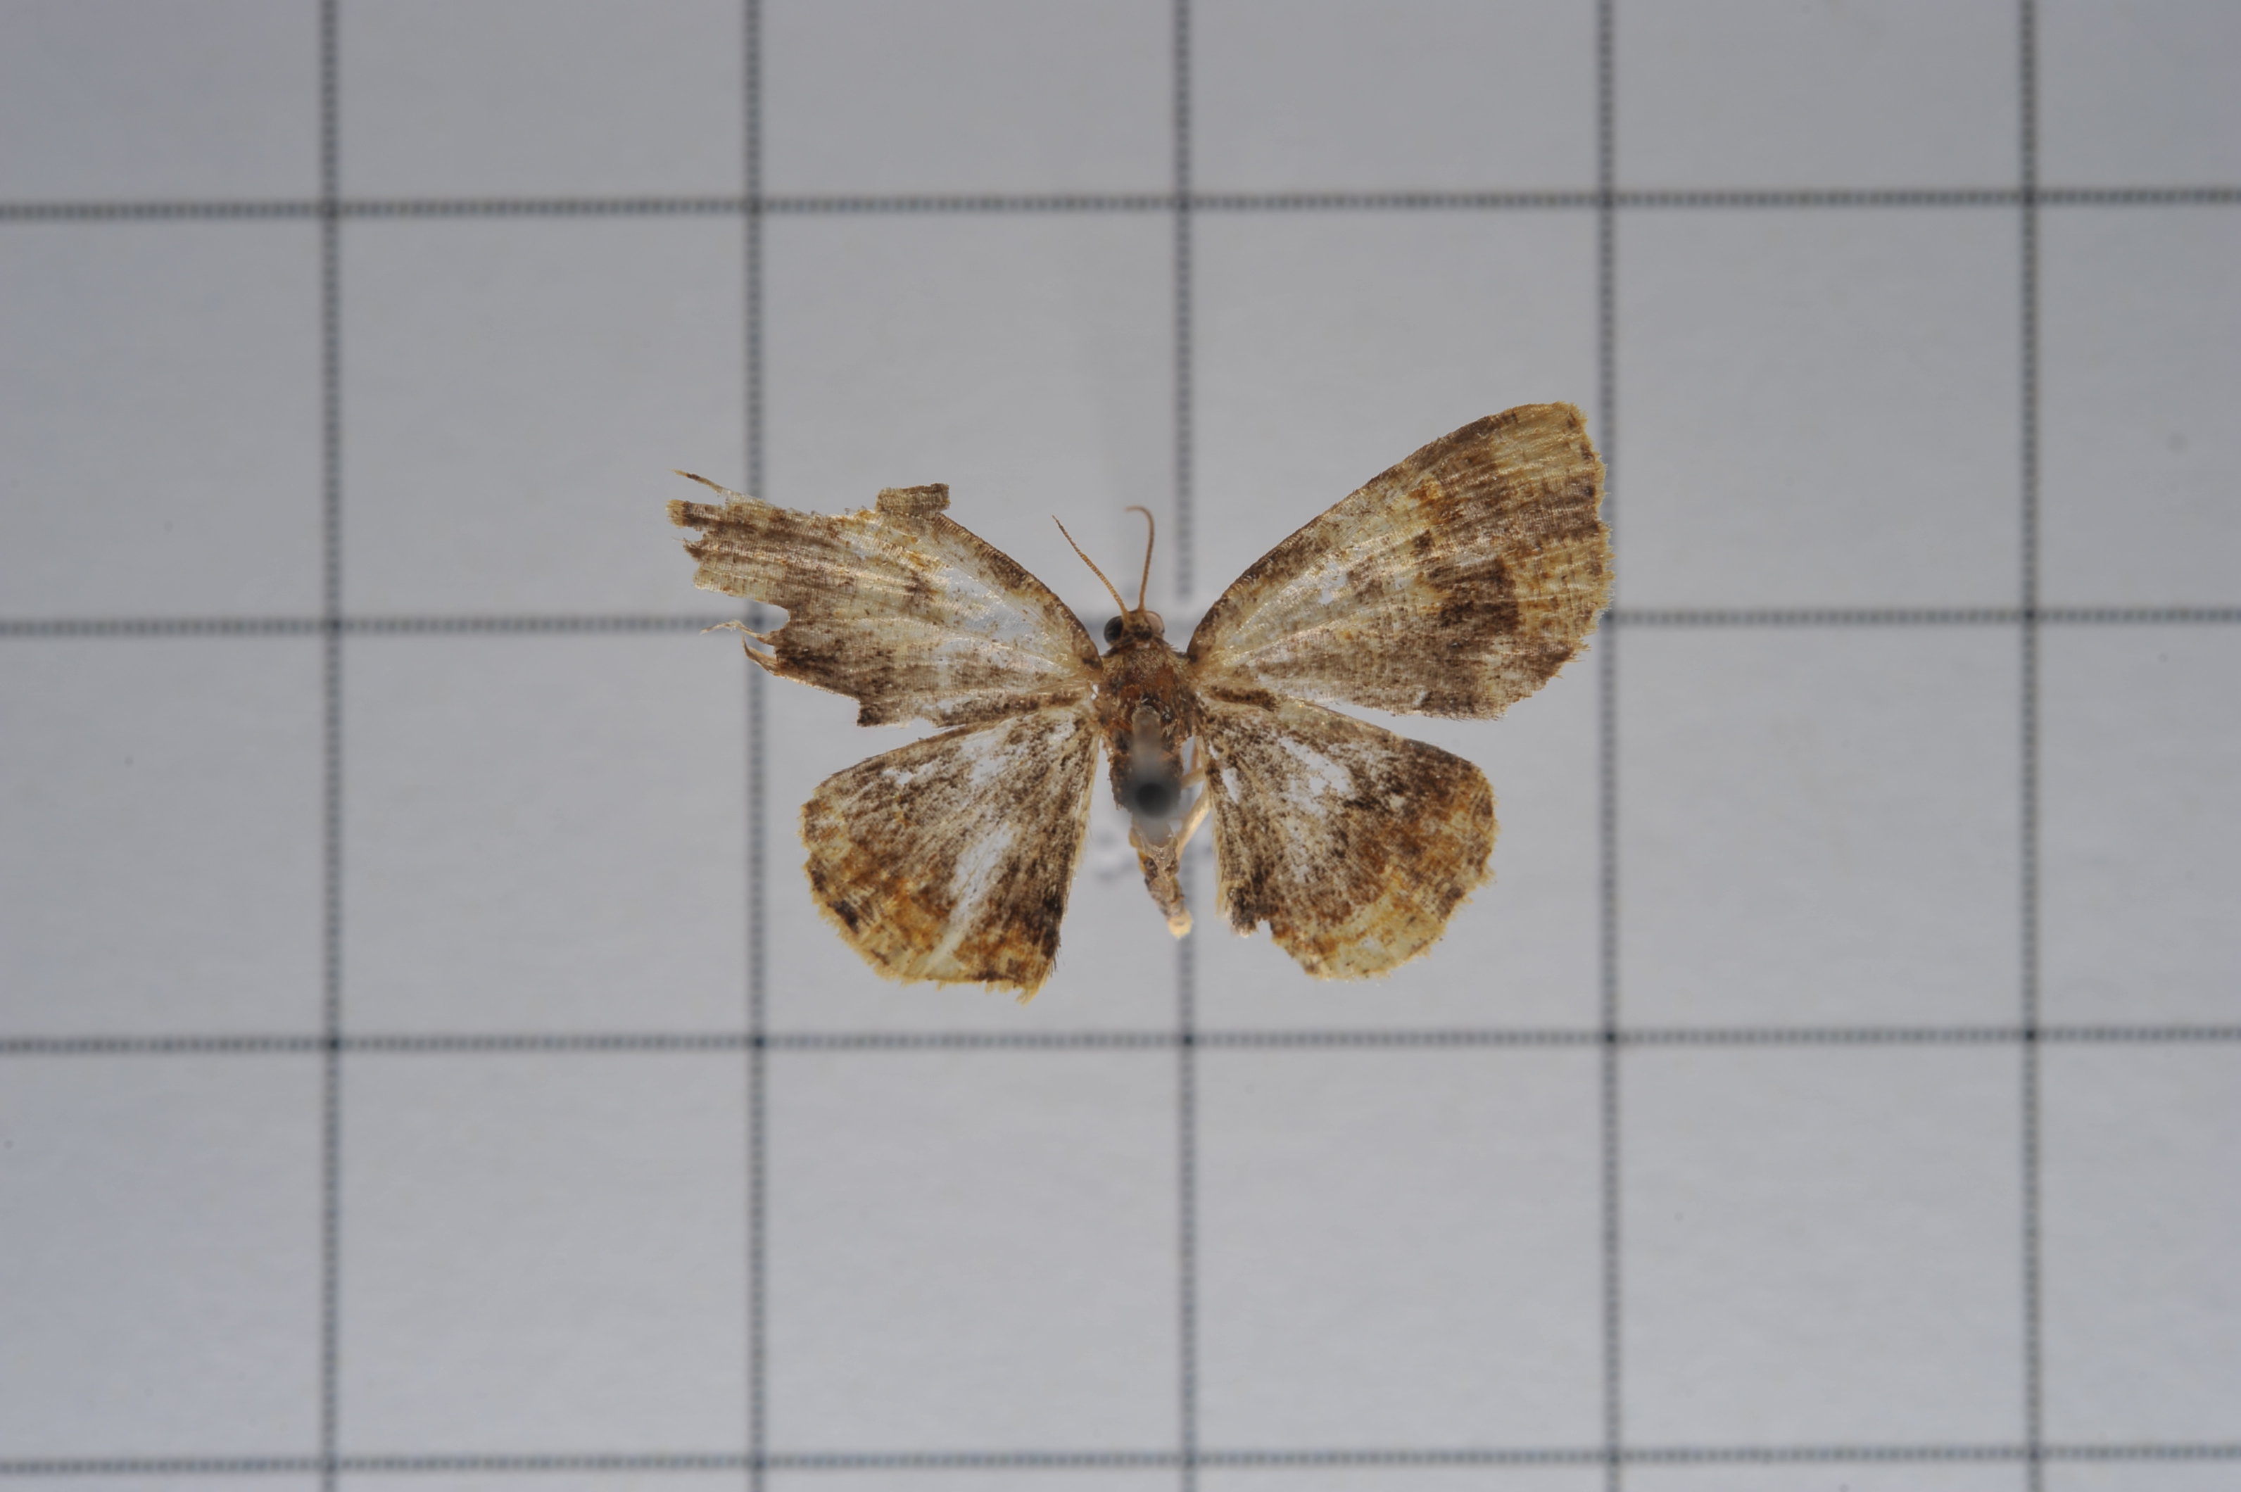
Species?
Ninodes splendens
